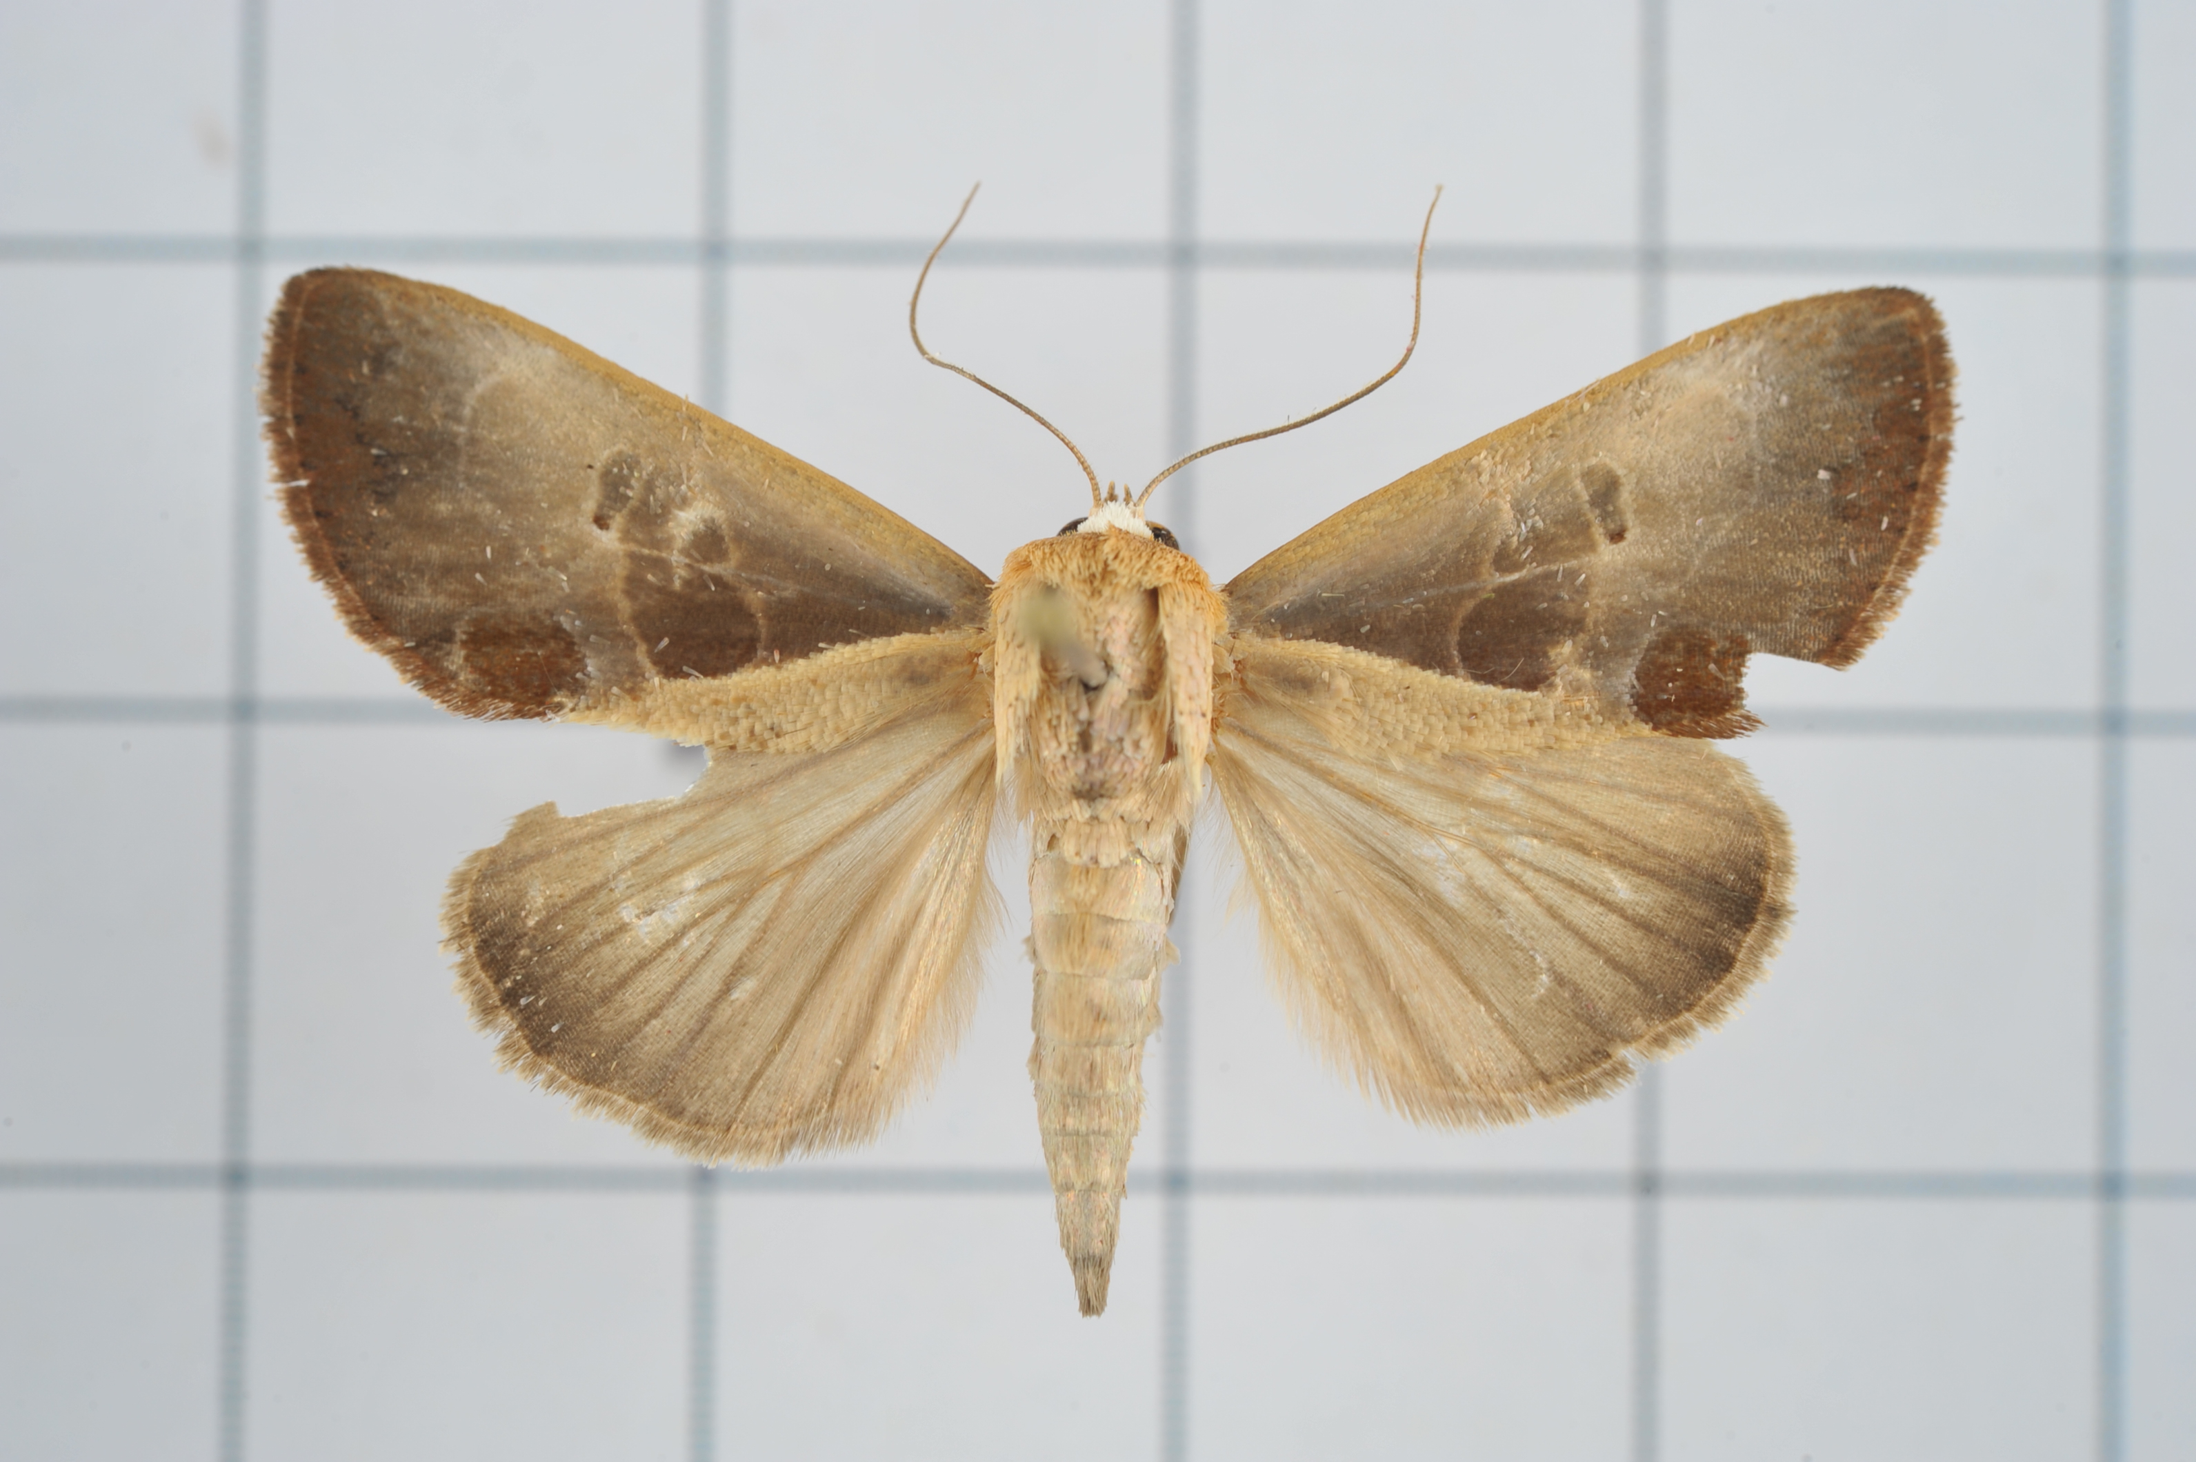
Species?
Westermannia elliptica elliptica
